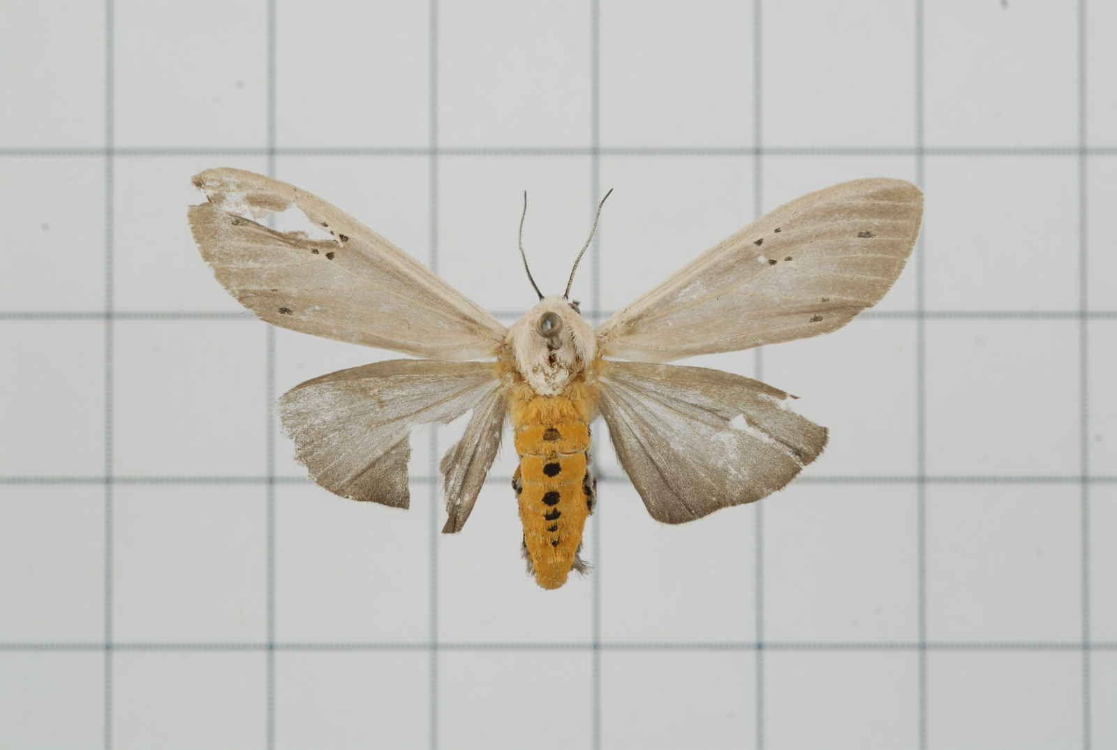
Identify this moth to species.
Creatonotos transiens koni
